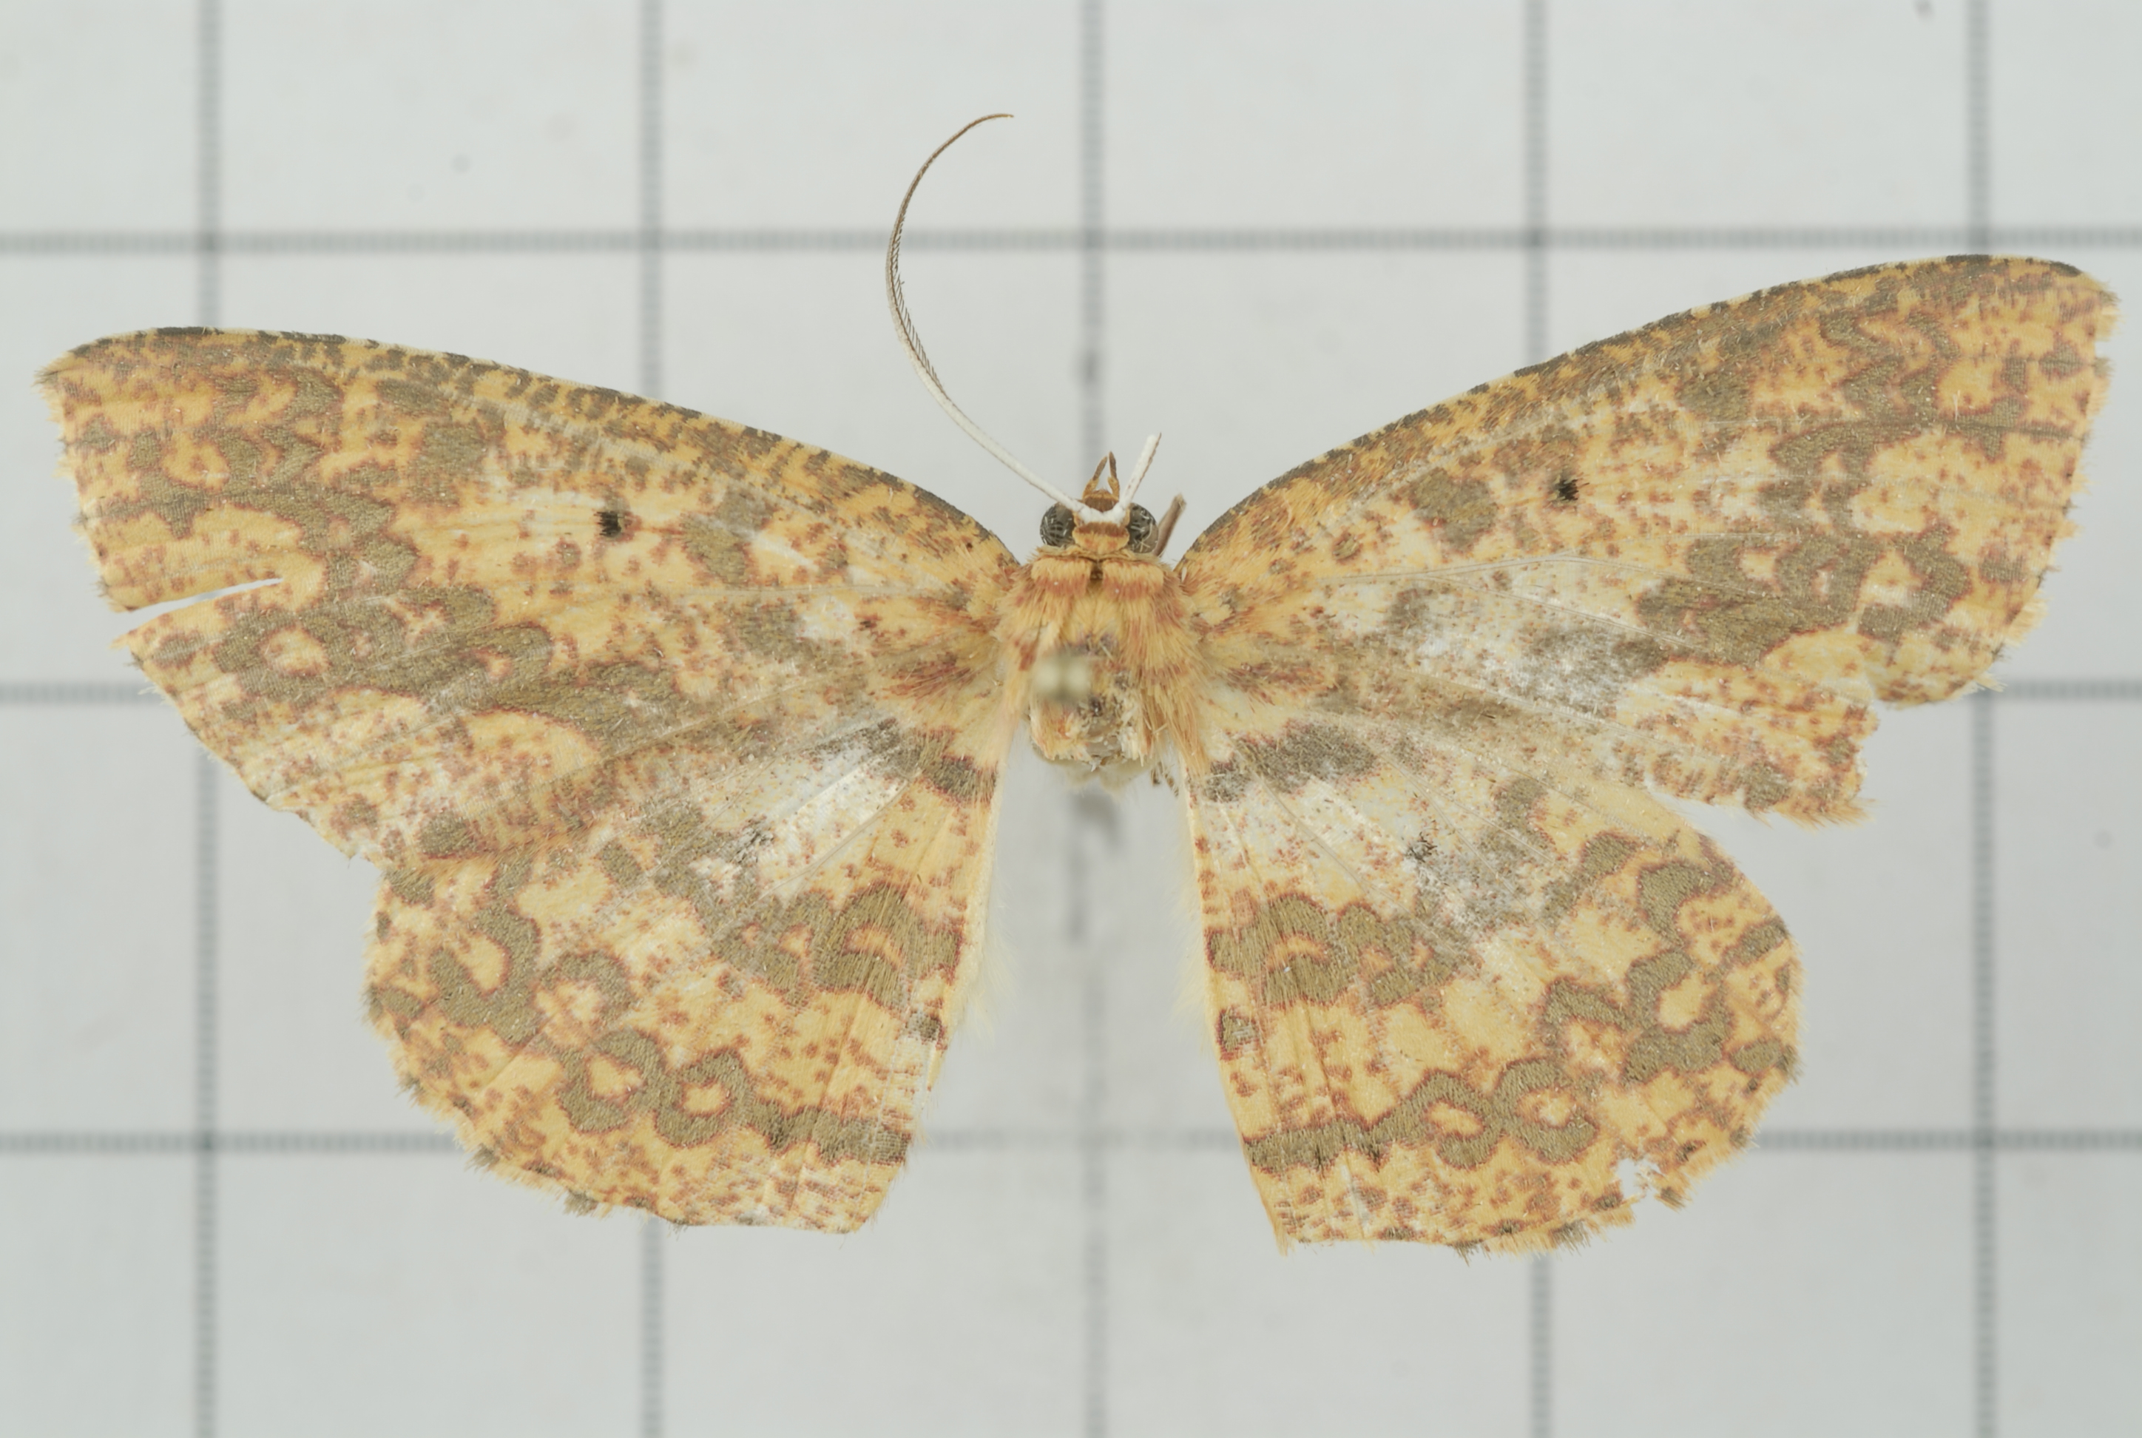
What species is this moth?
Borbacha pardaria
